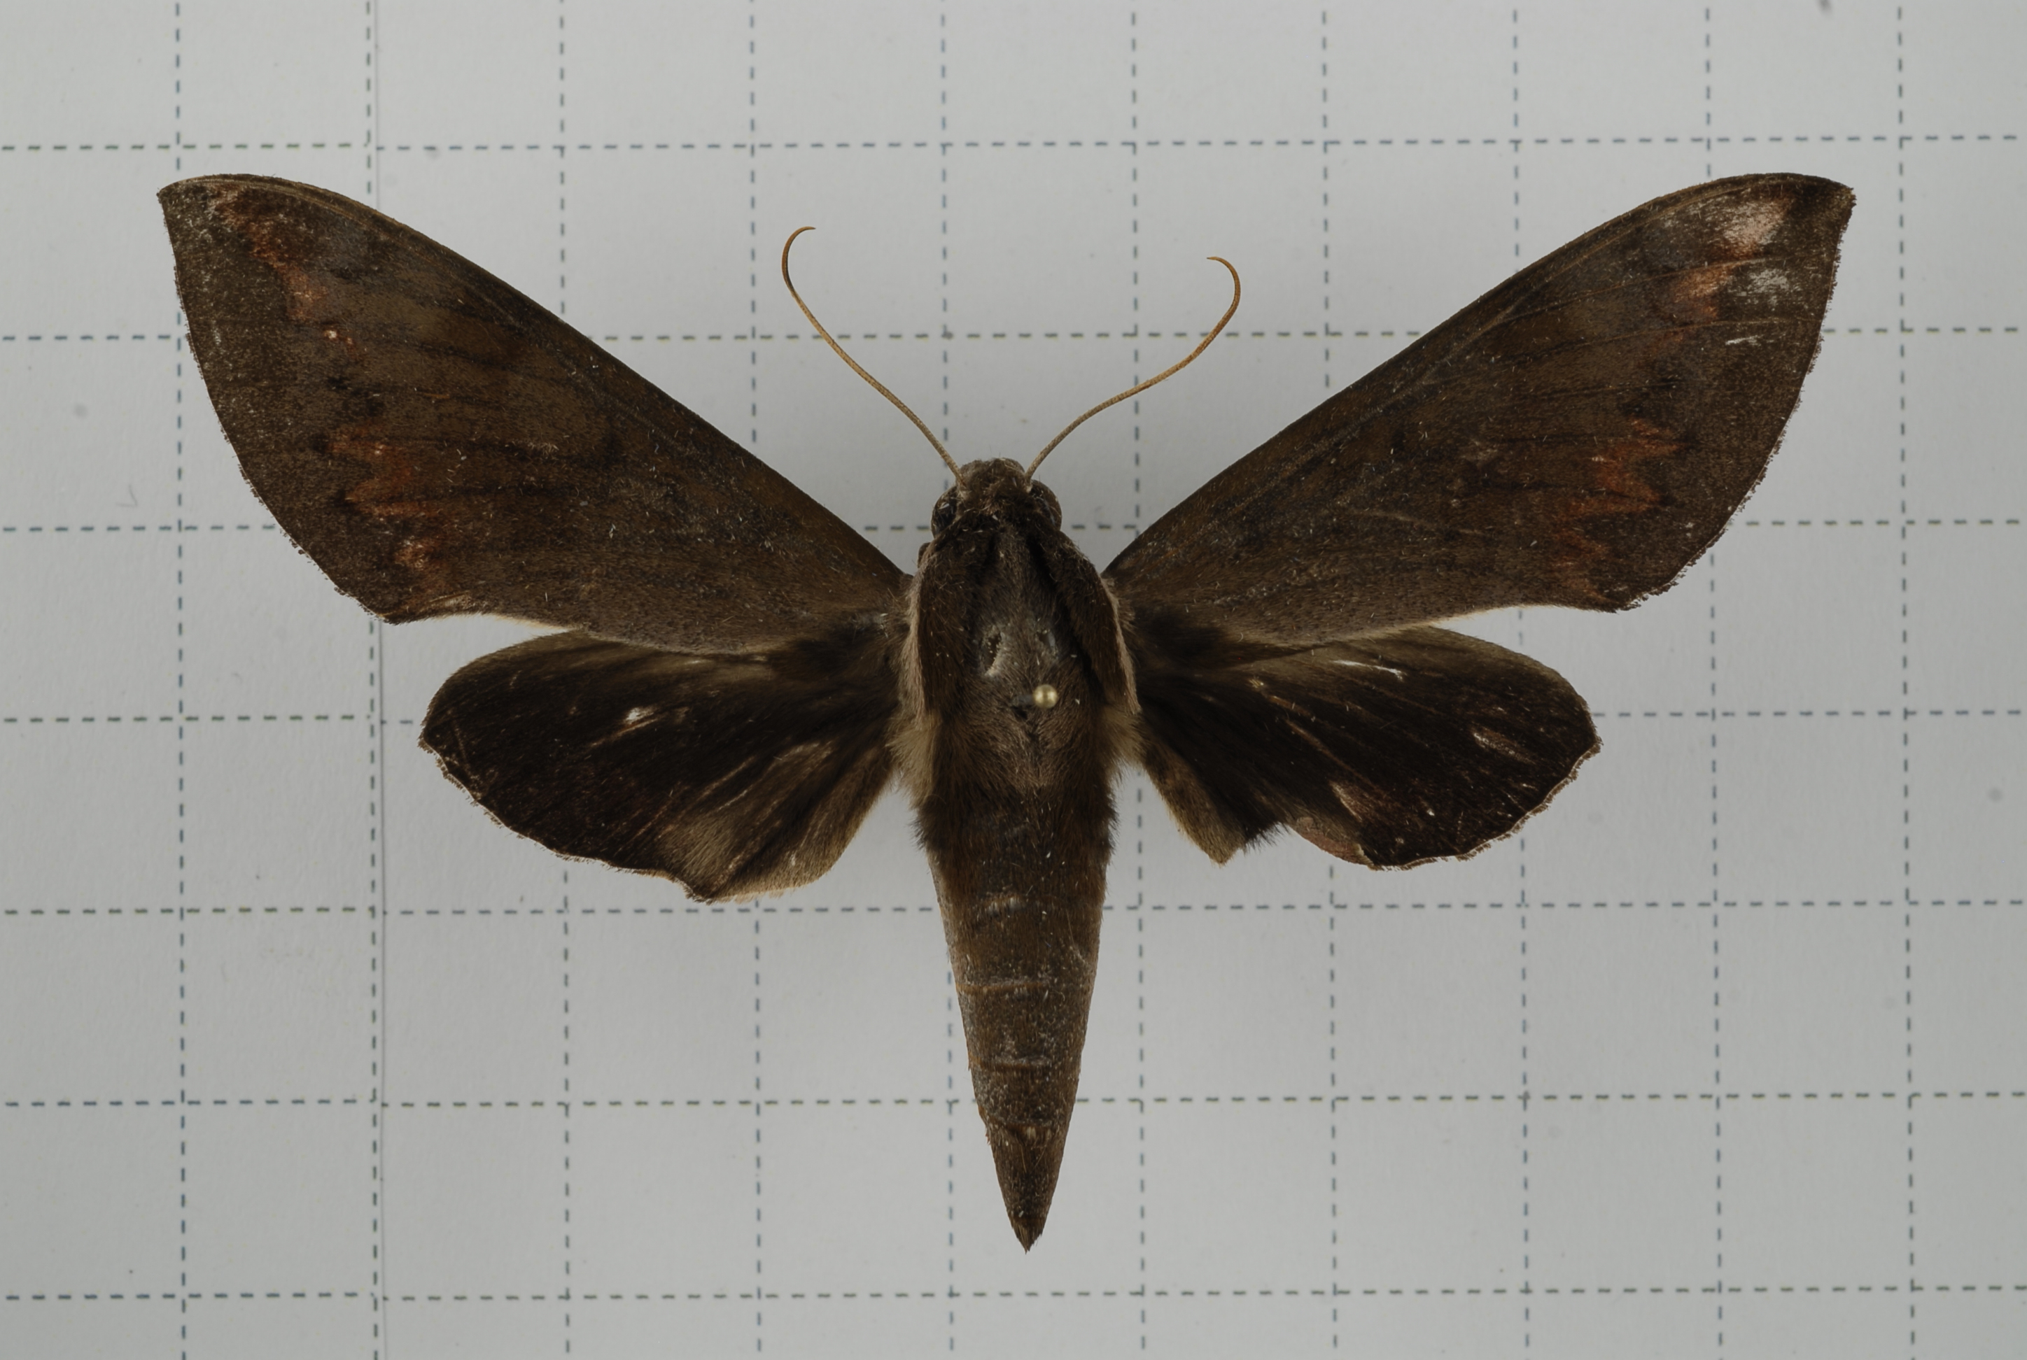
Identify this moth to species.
Acosmerycoides harterti
